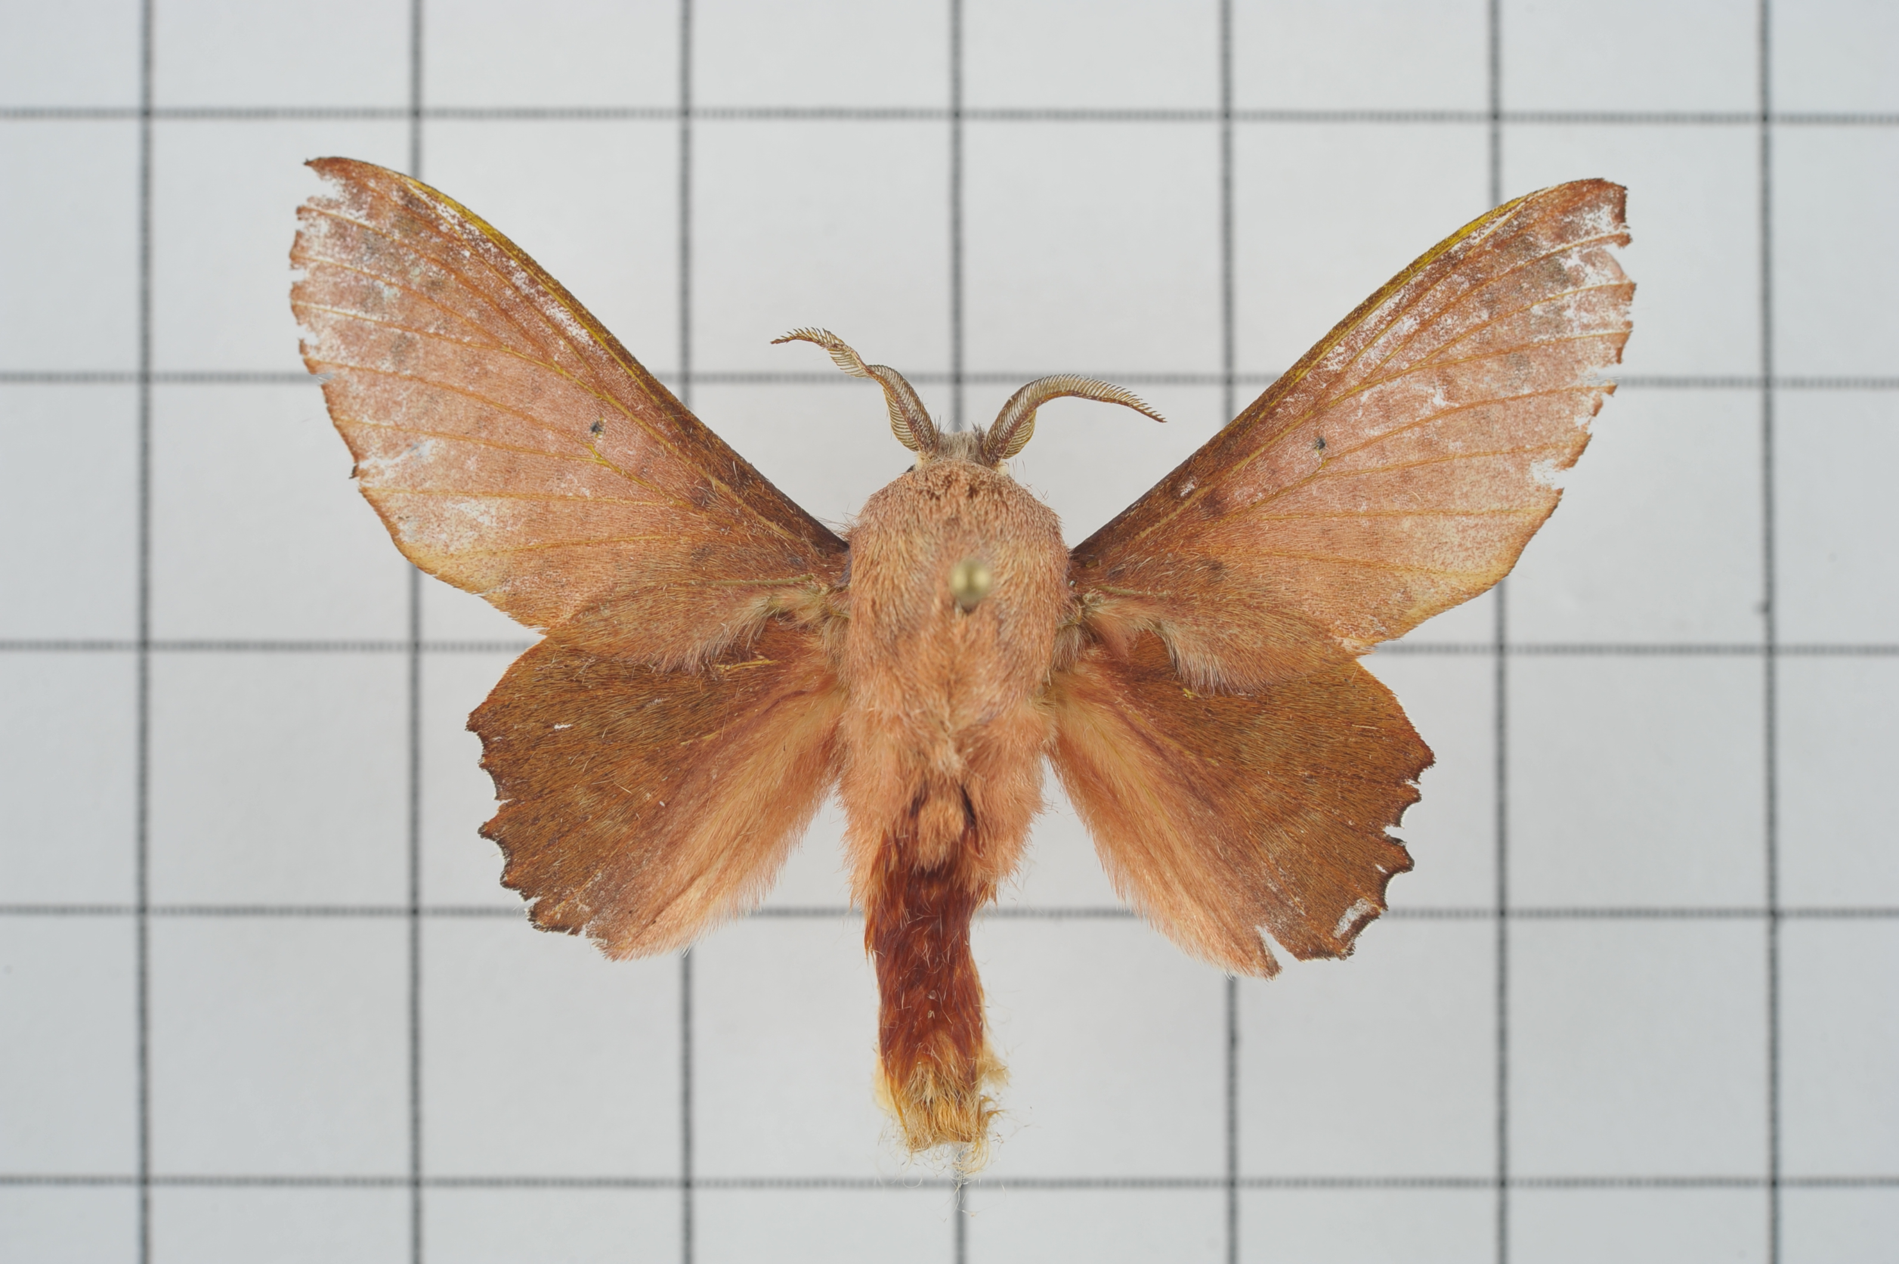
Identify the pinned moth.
Paradoxopla sinuata taiwana
